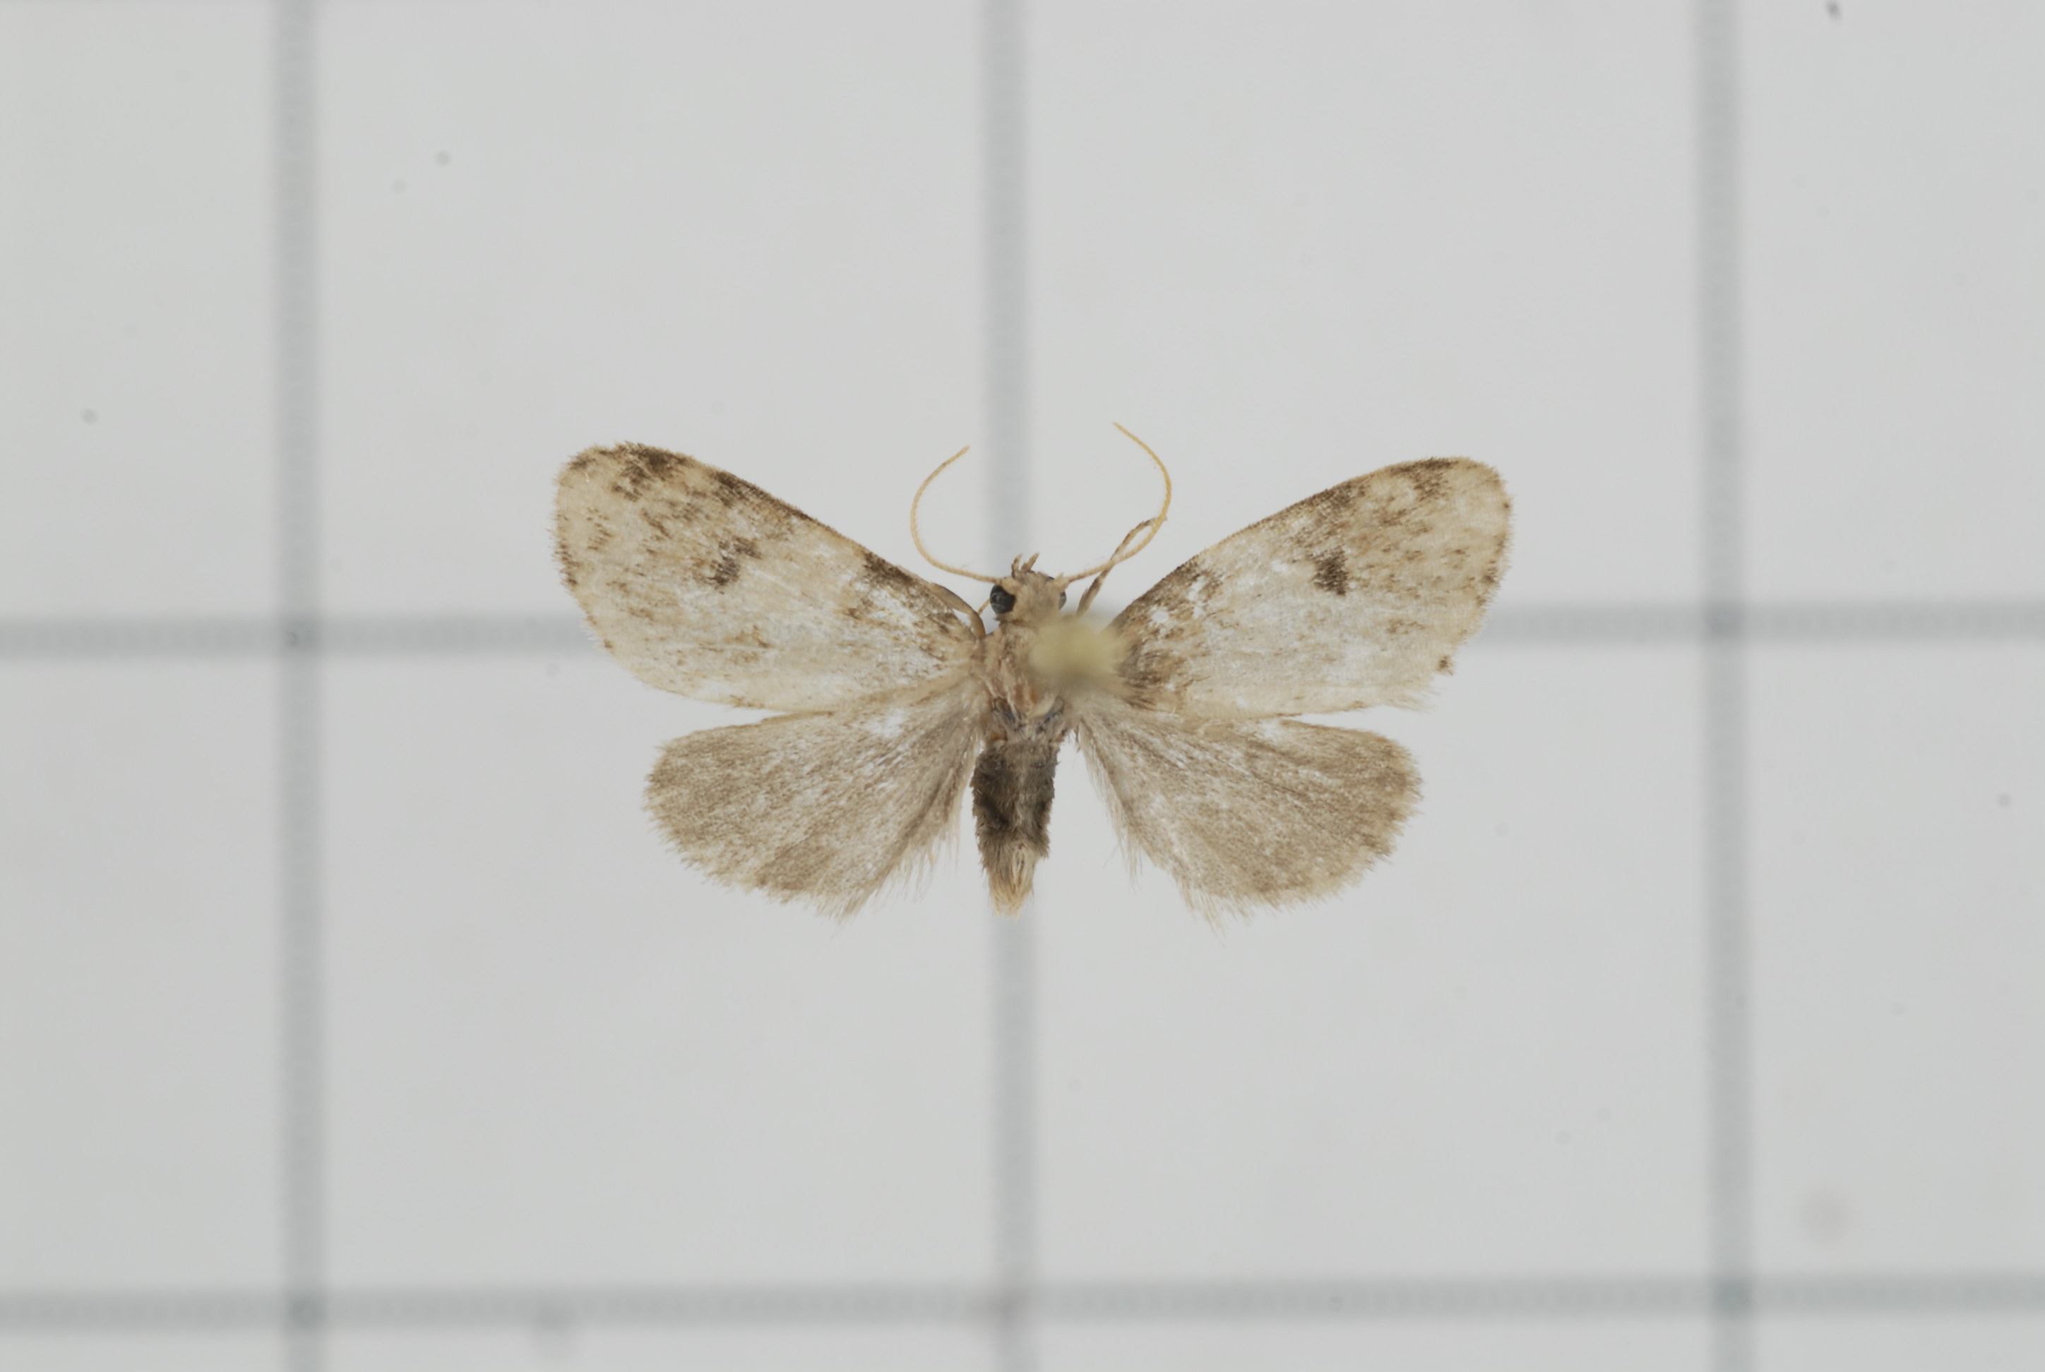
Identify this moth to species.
Siccia dentata
